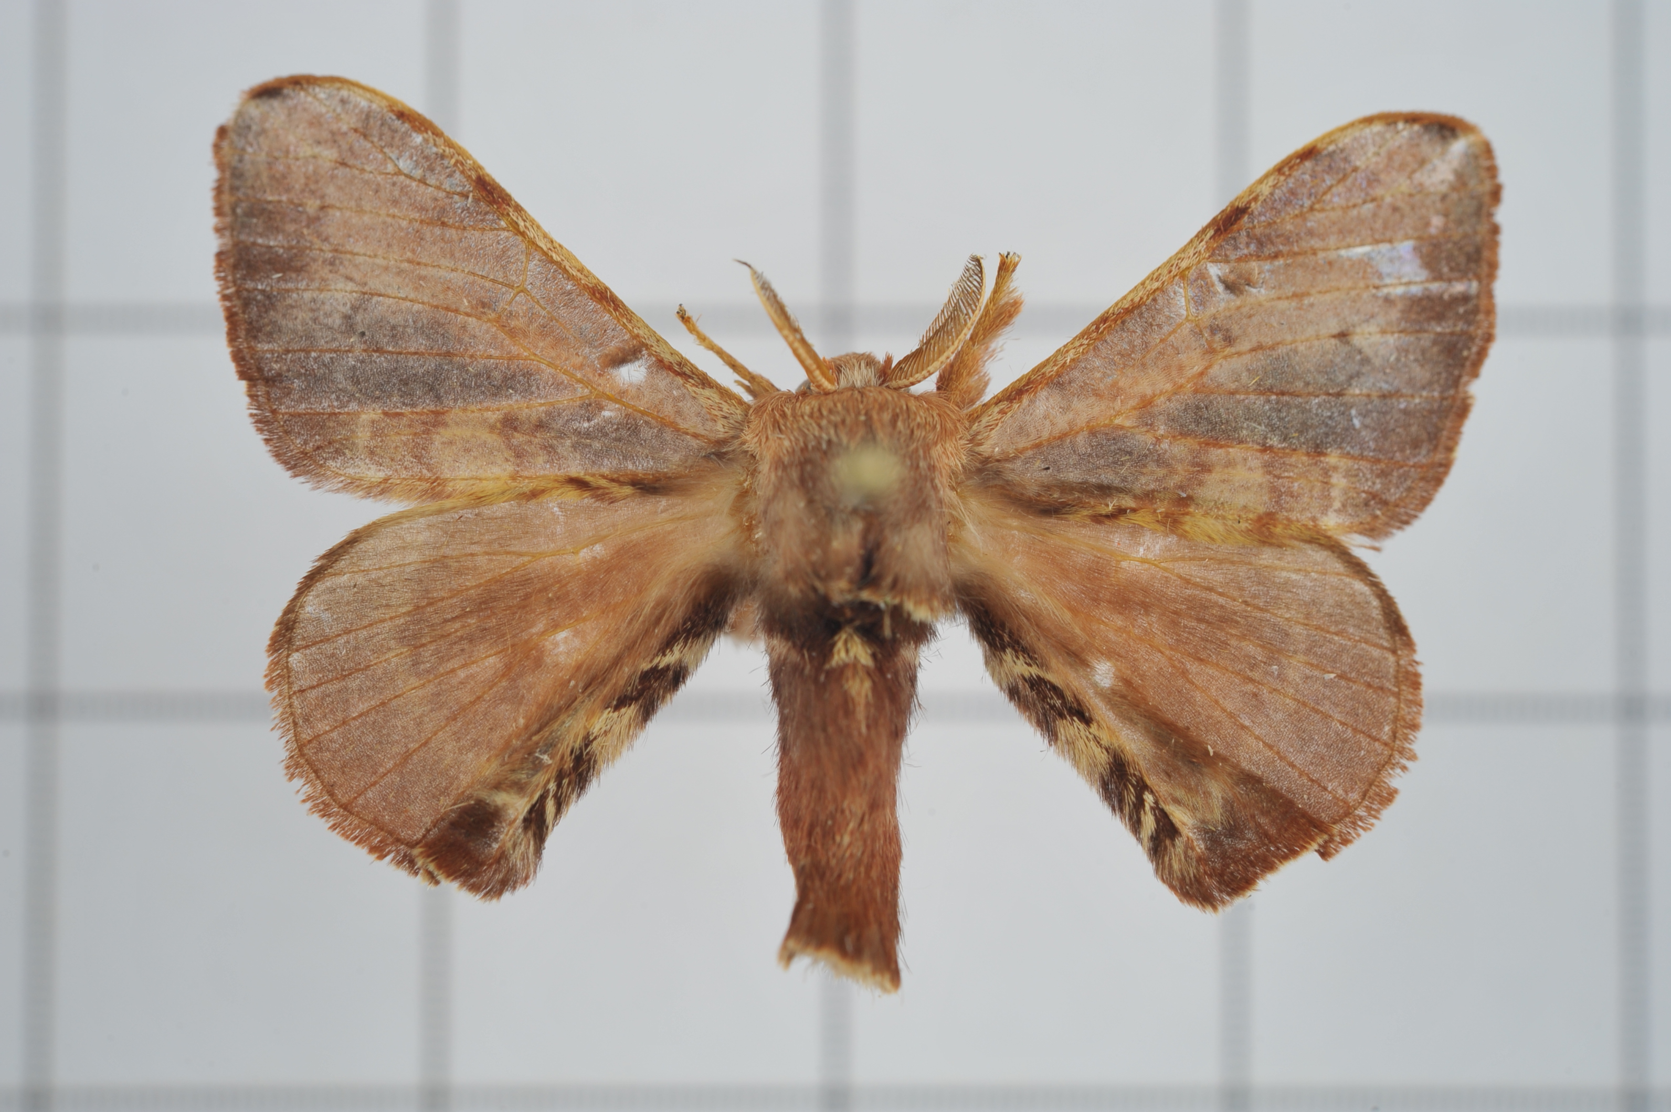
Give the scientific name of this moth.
Triuncina brunnea
